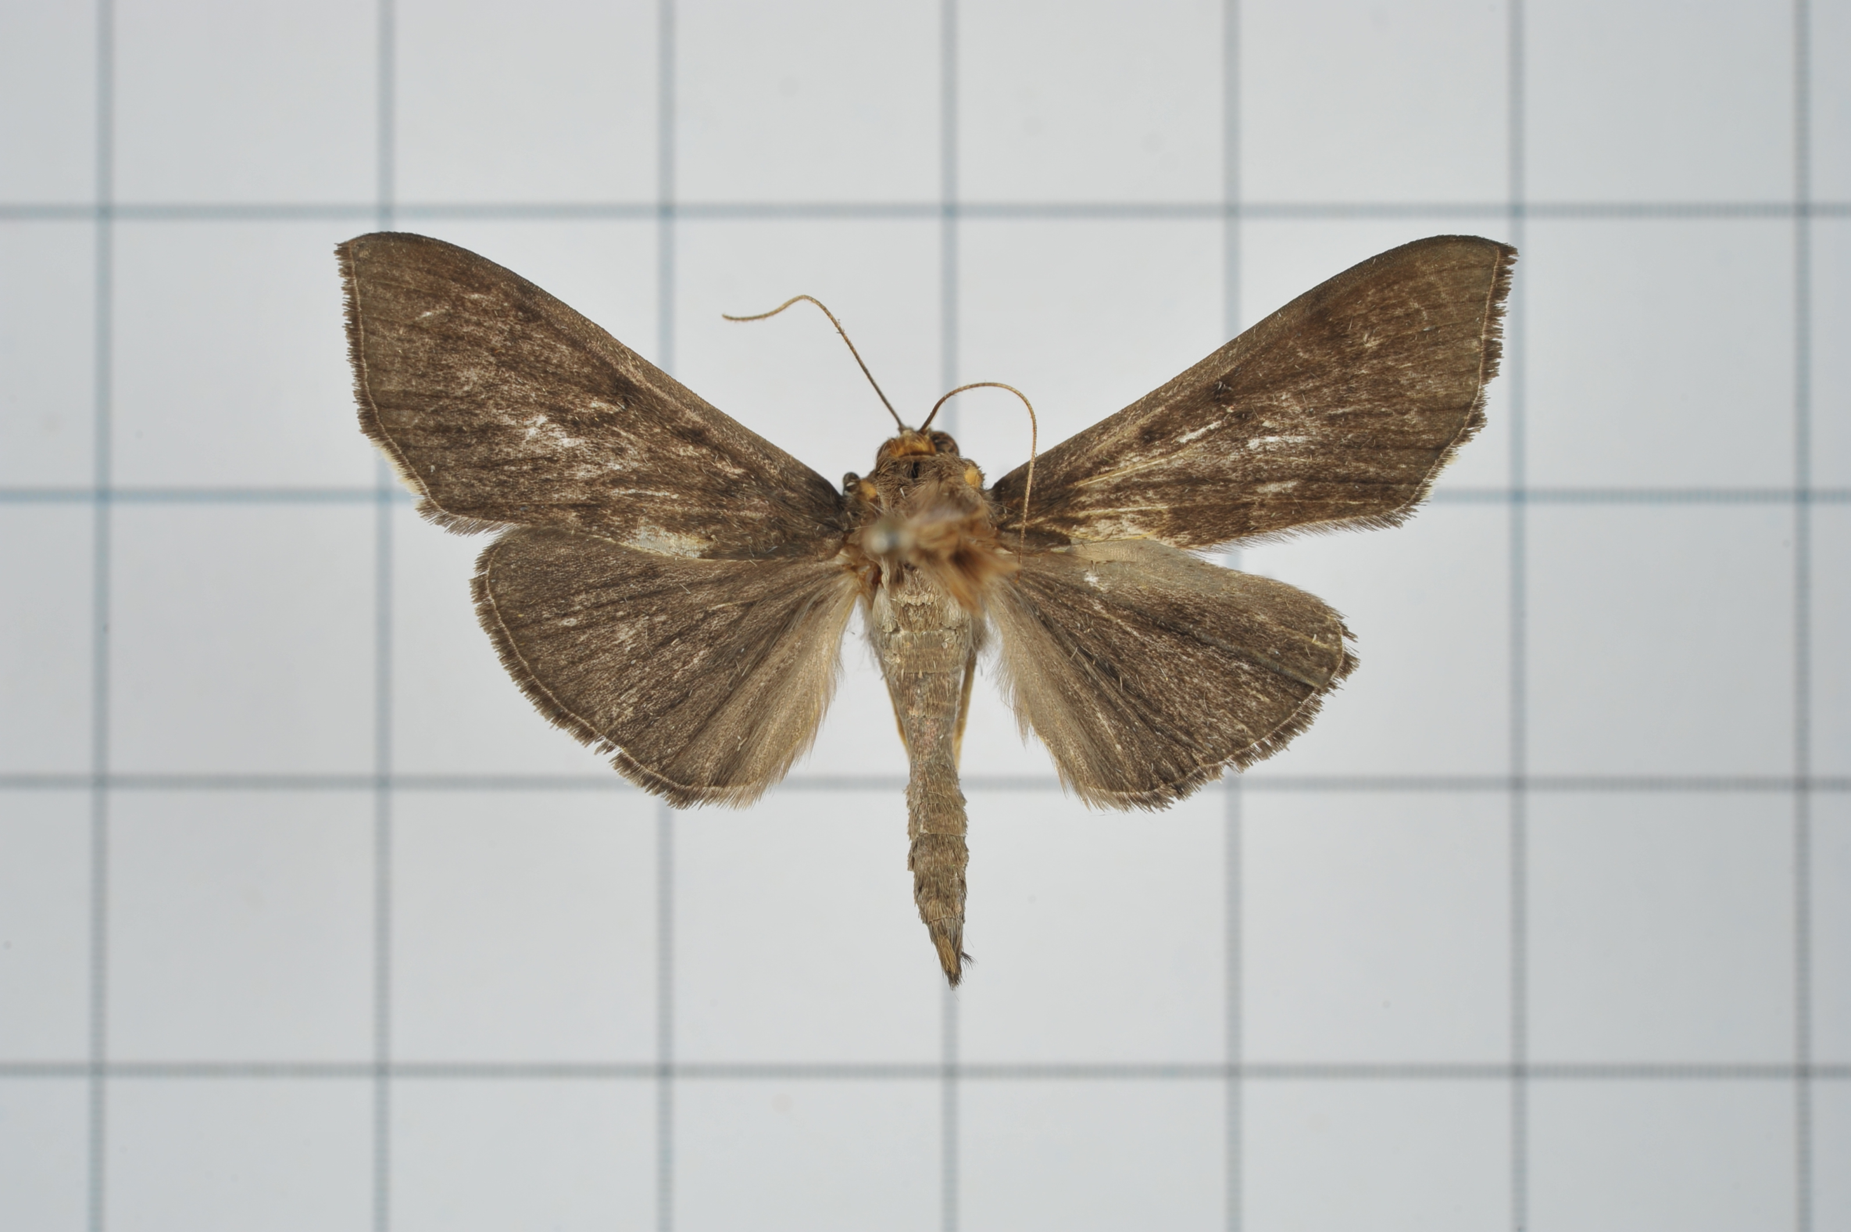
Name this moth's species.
Omiodes noctescens
